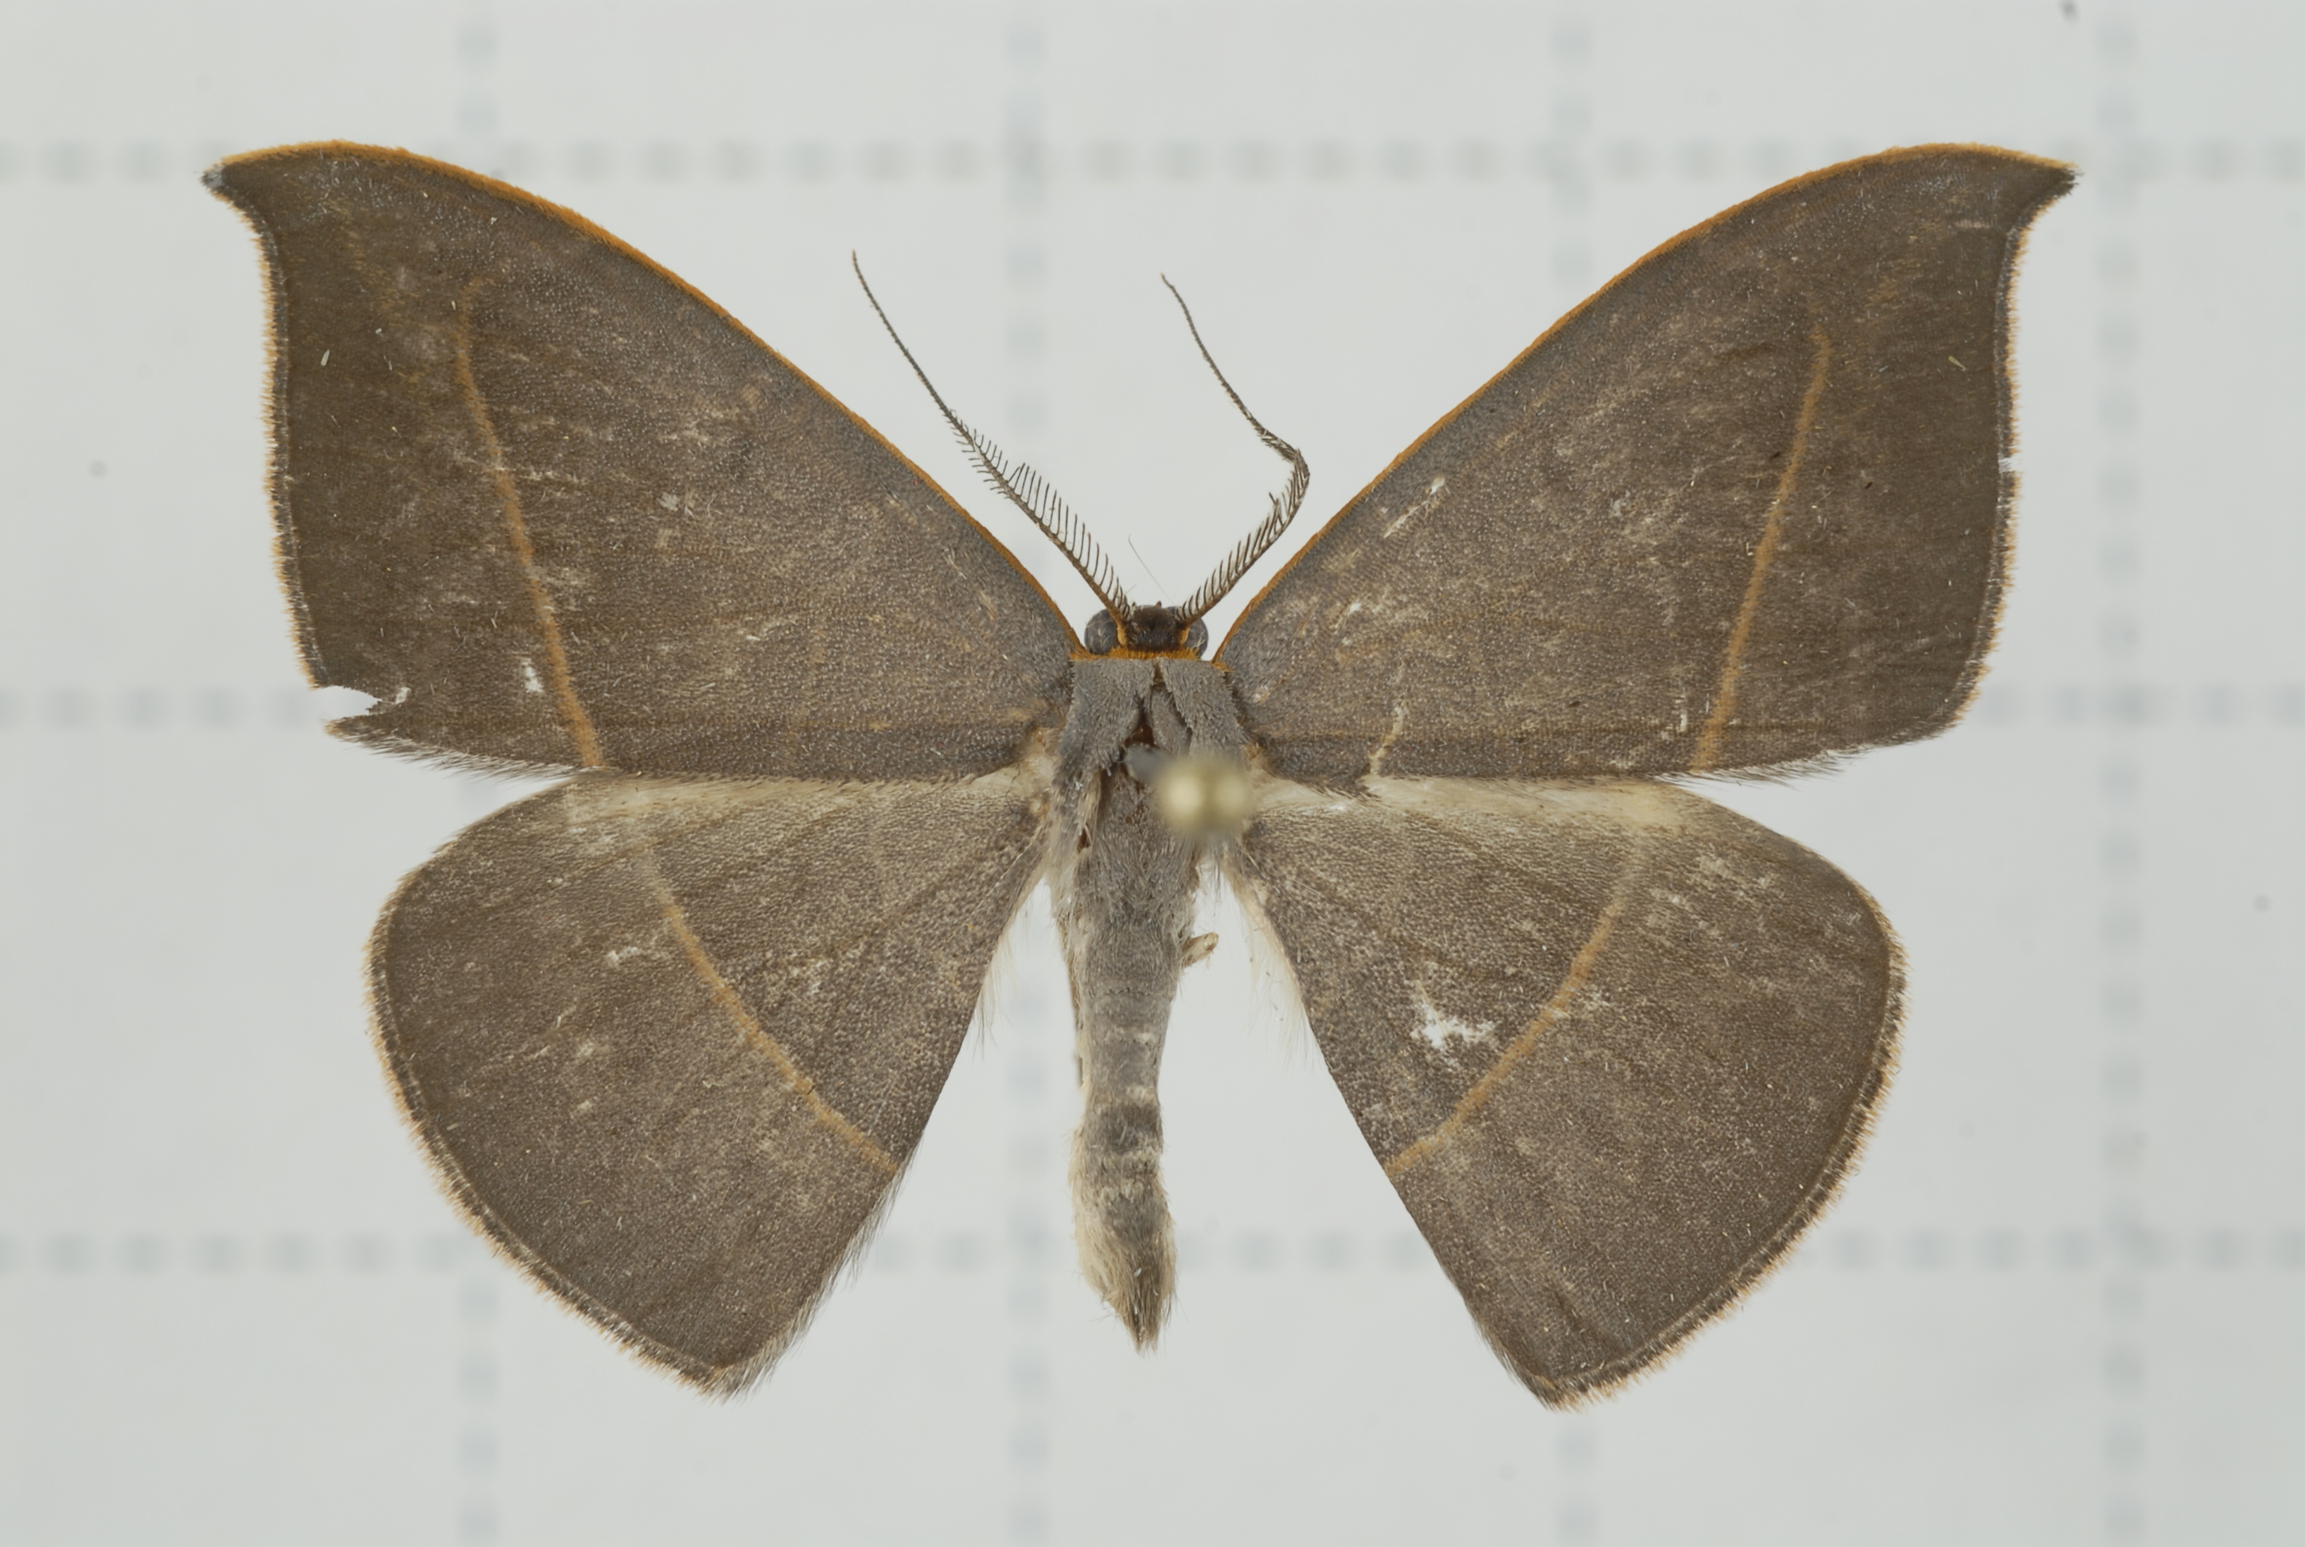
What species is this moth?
Microblepsis violacea
